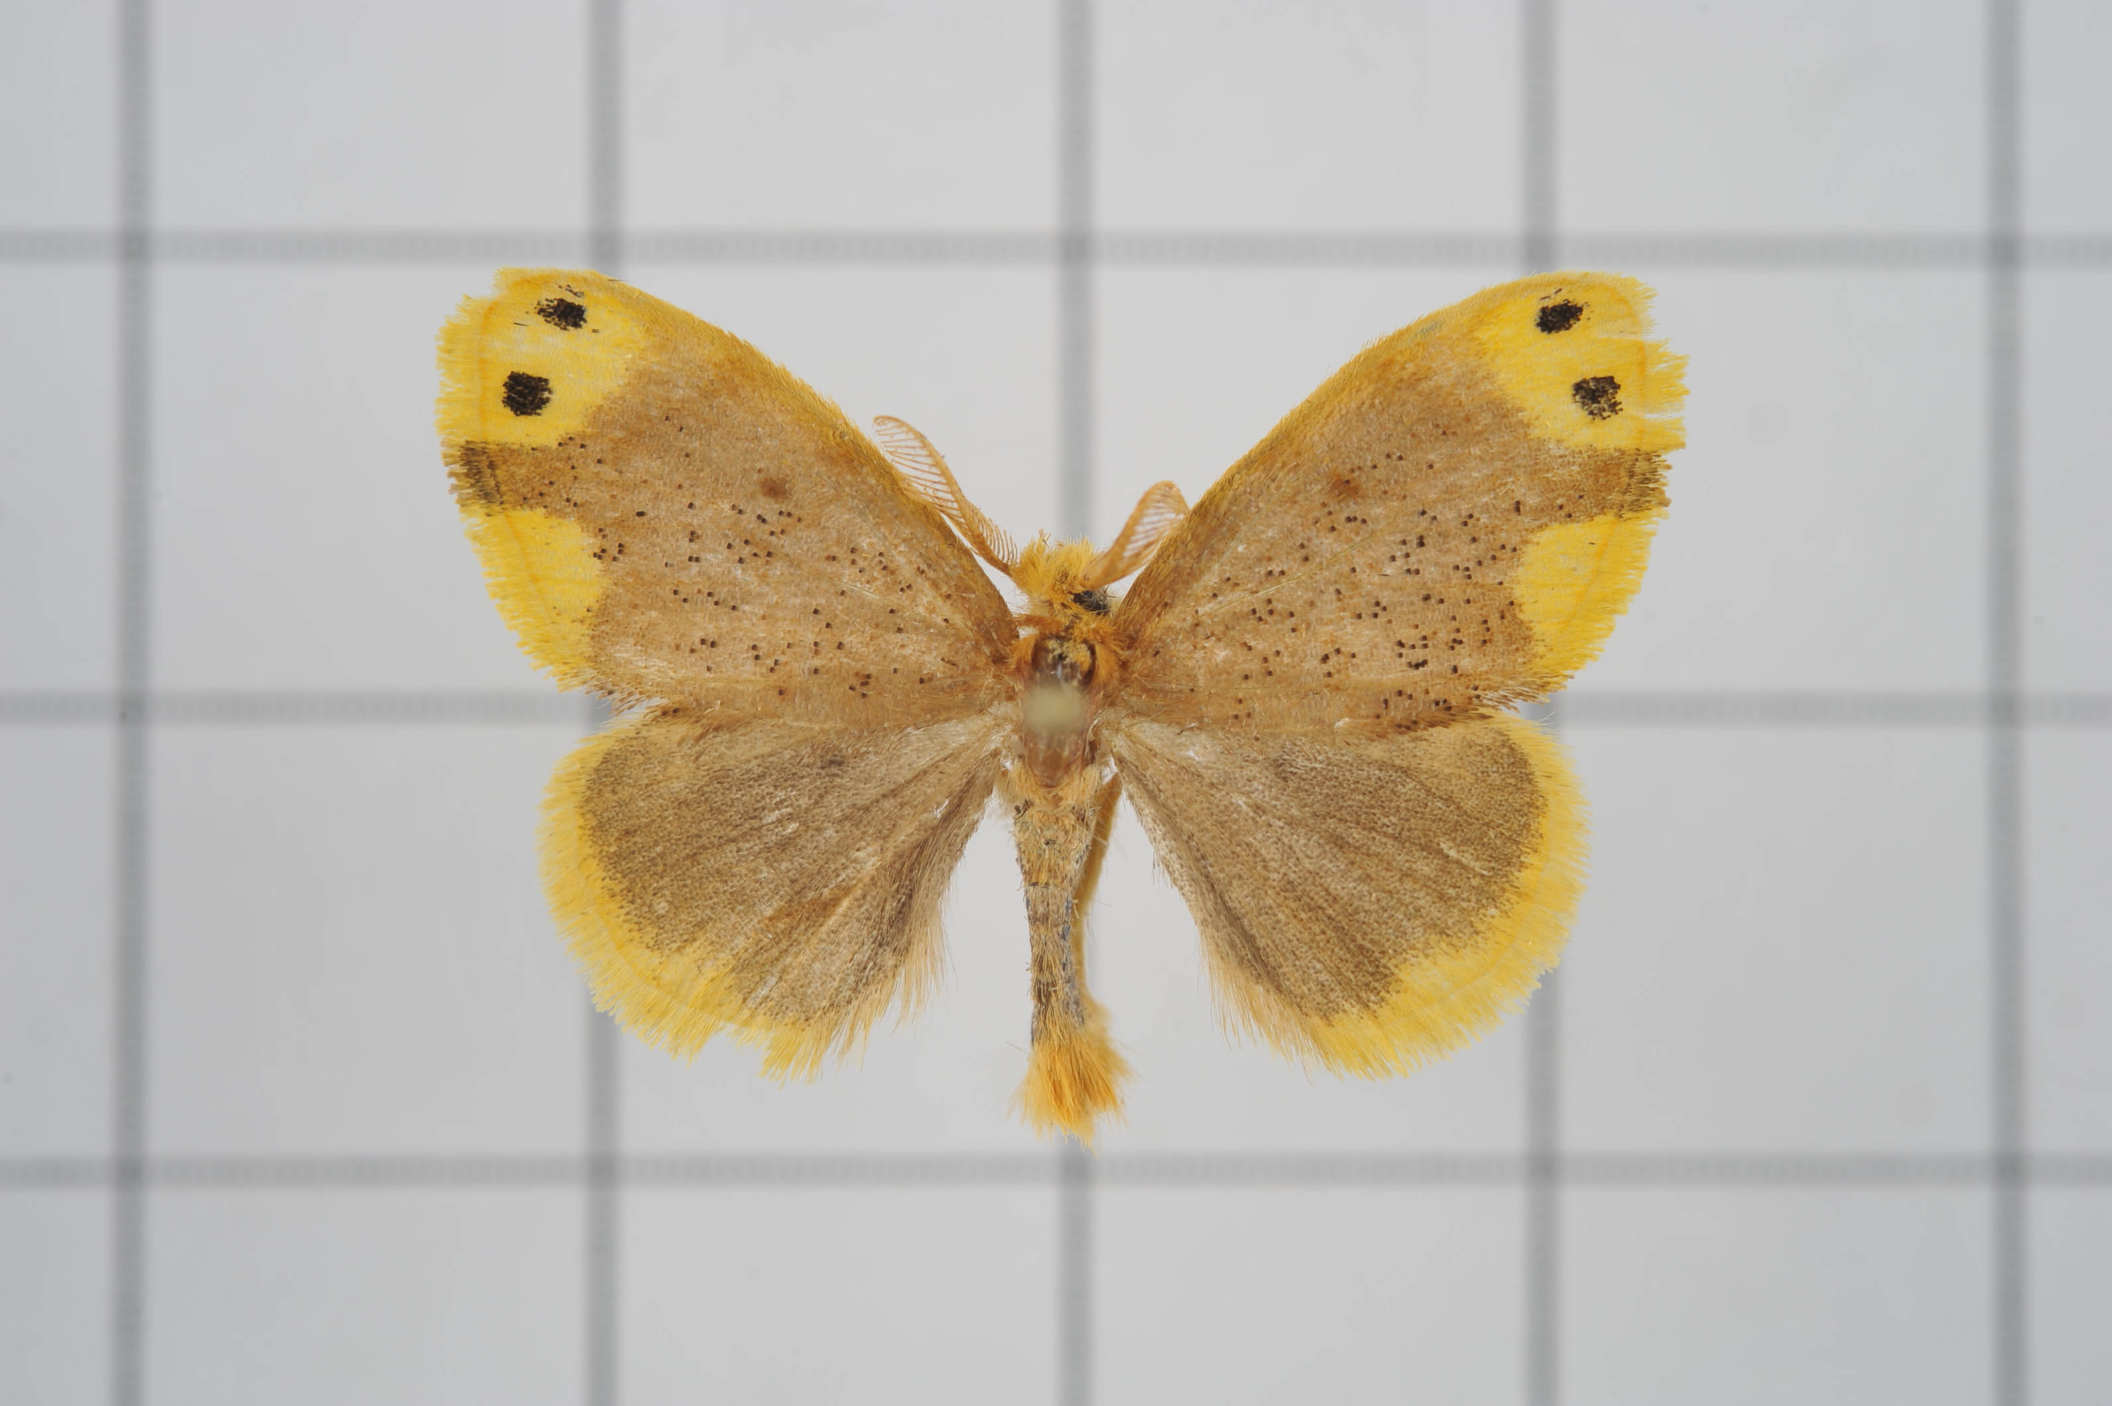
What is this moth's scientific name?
Arna bipunctapex
